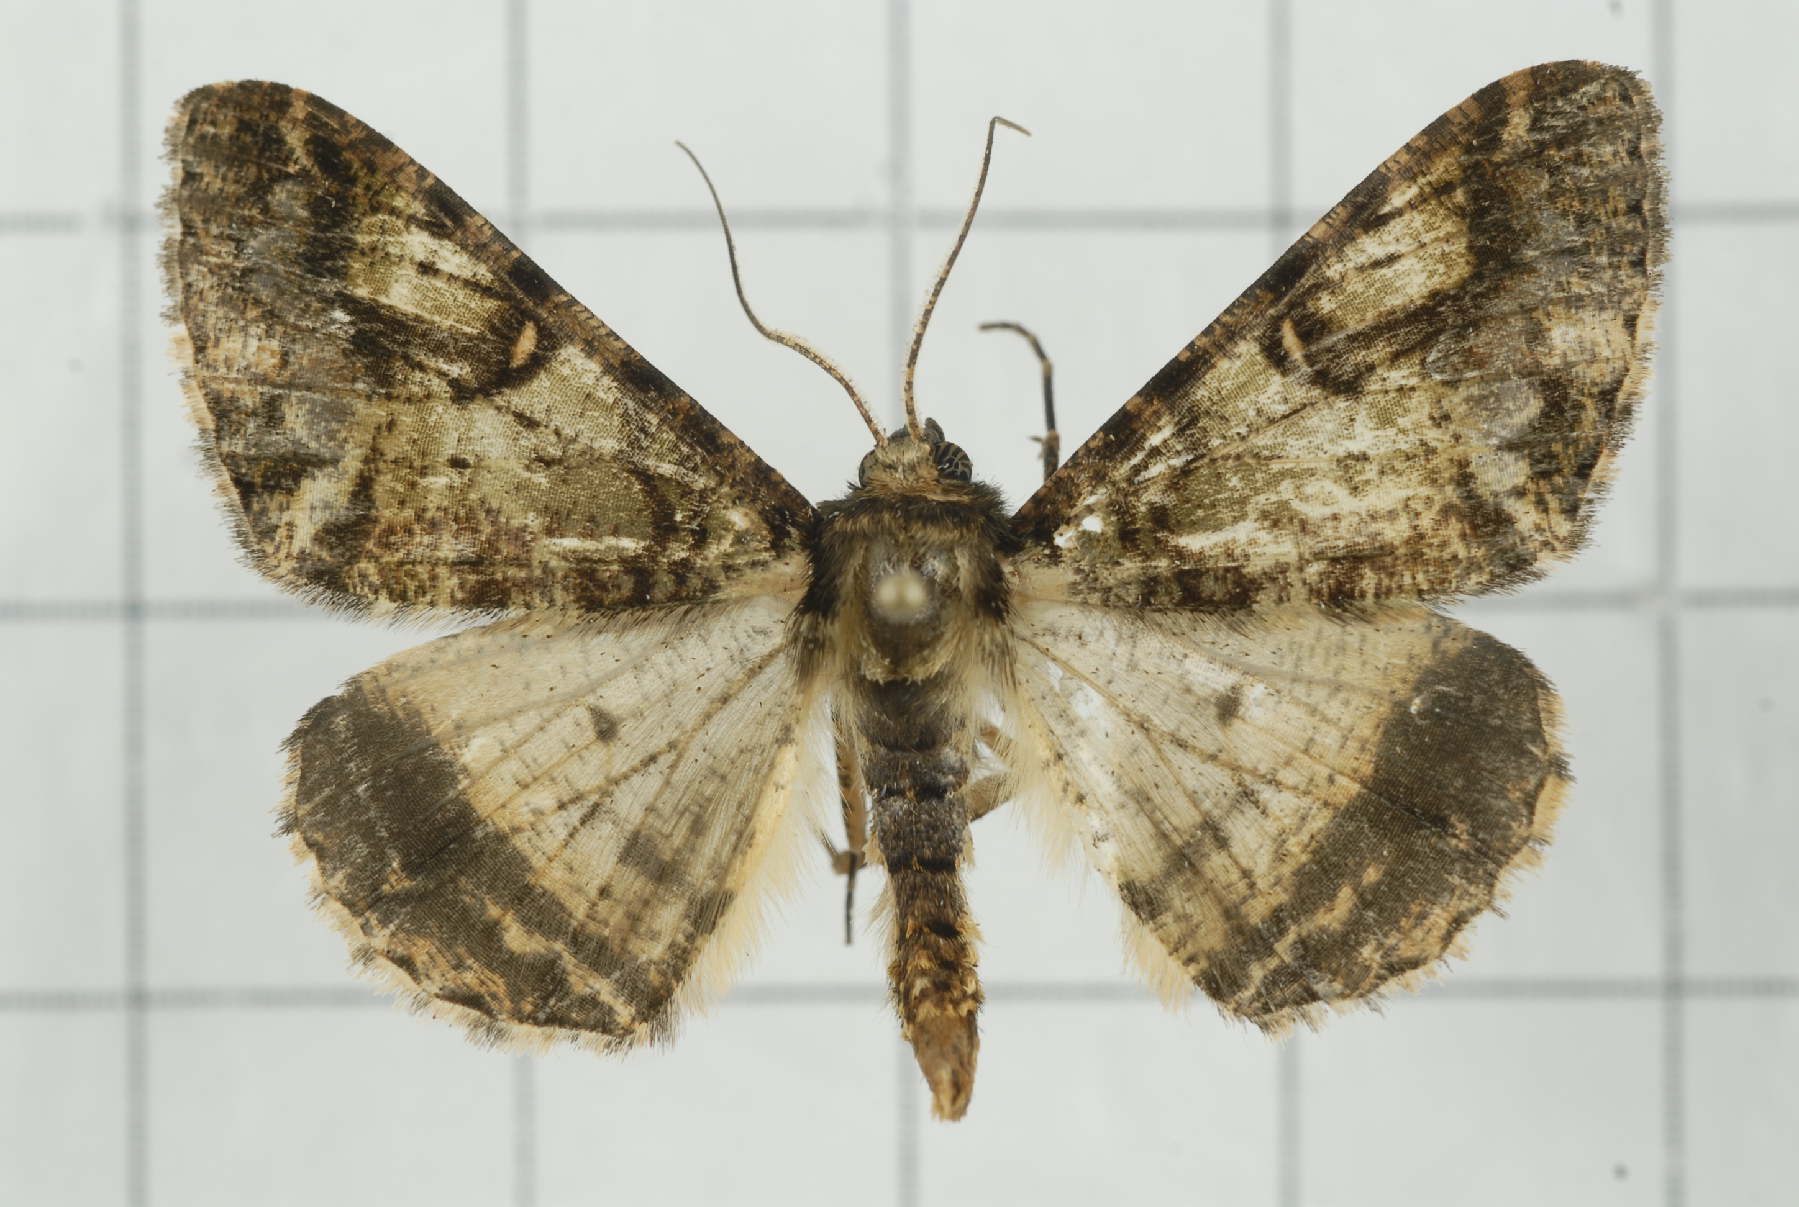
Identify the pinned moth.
Gasterocome pannosaria orta
